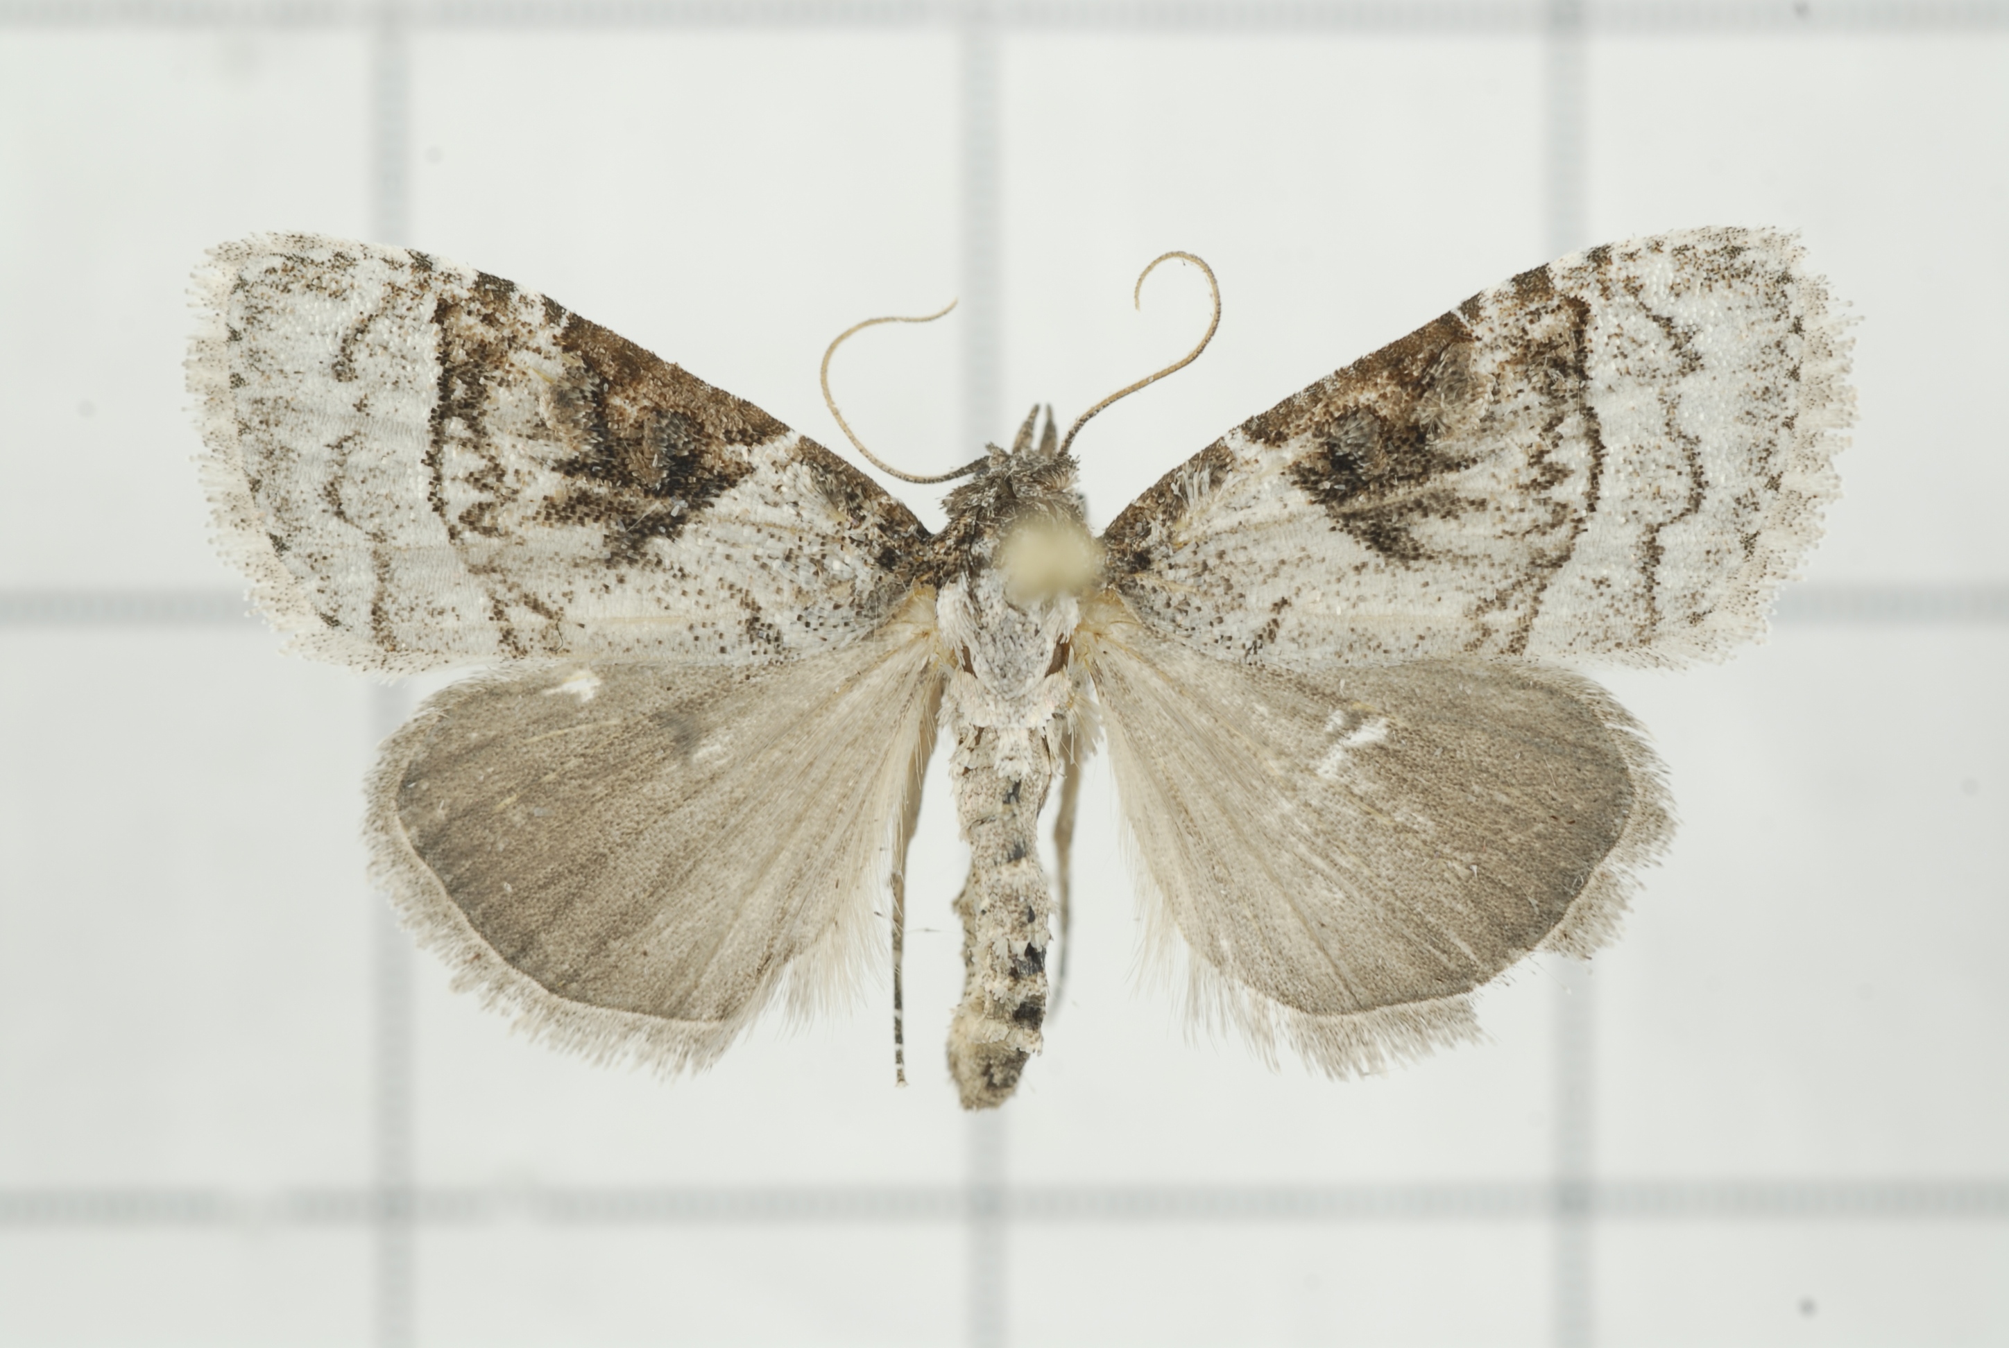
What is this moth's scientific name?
Meganola triangulalis
